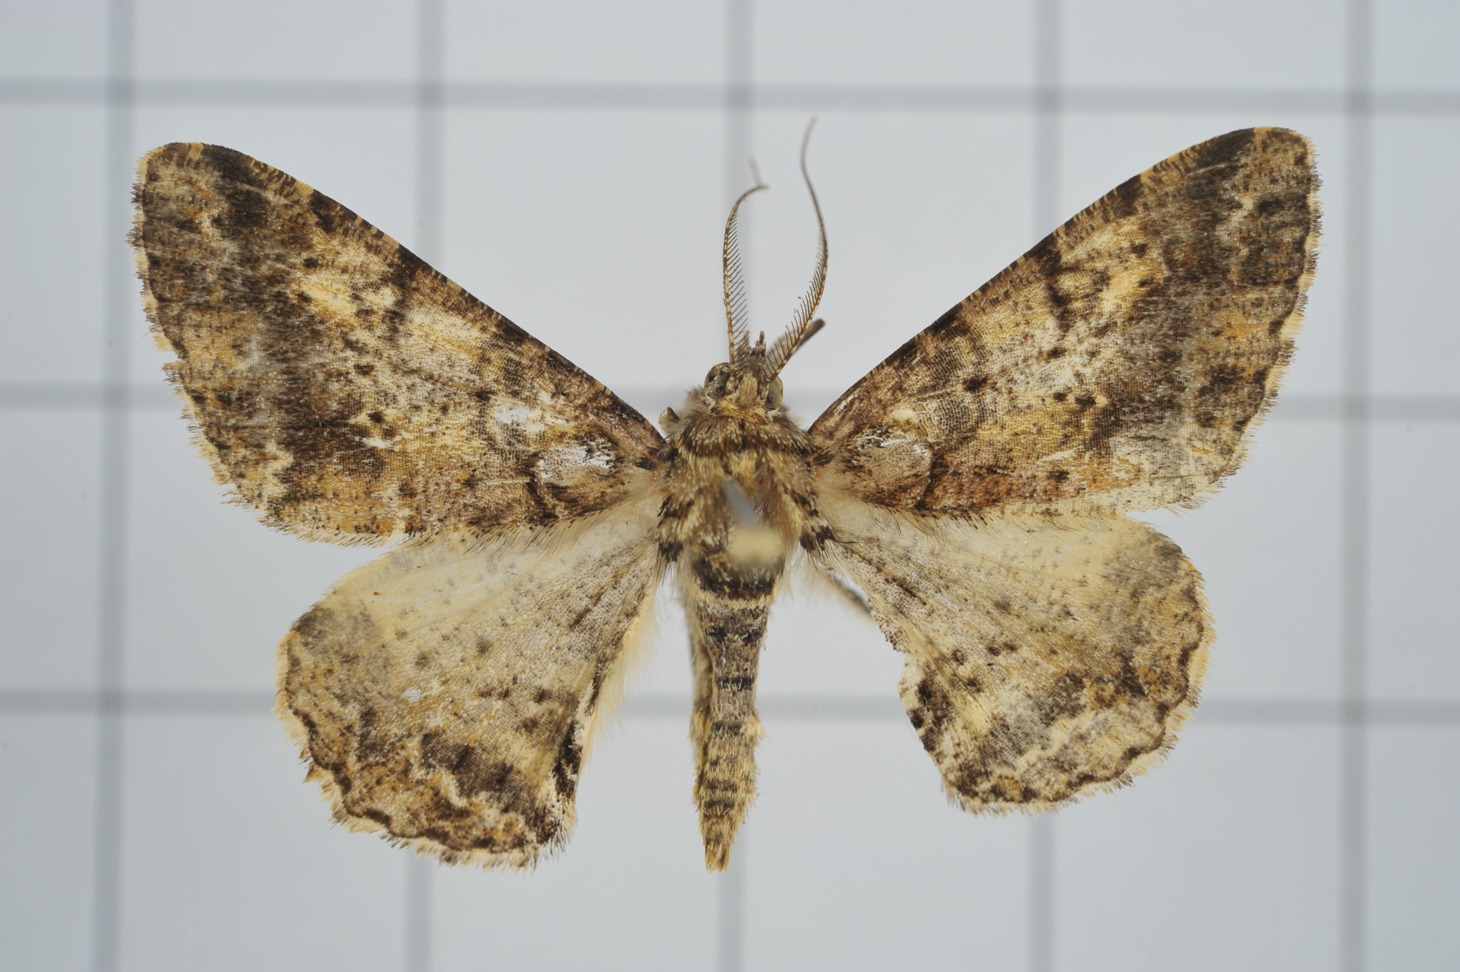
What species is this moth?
Alcis taiwanovariegata
